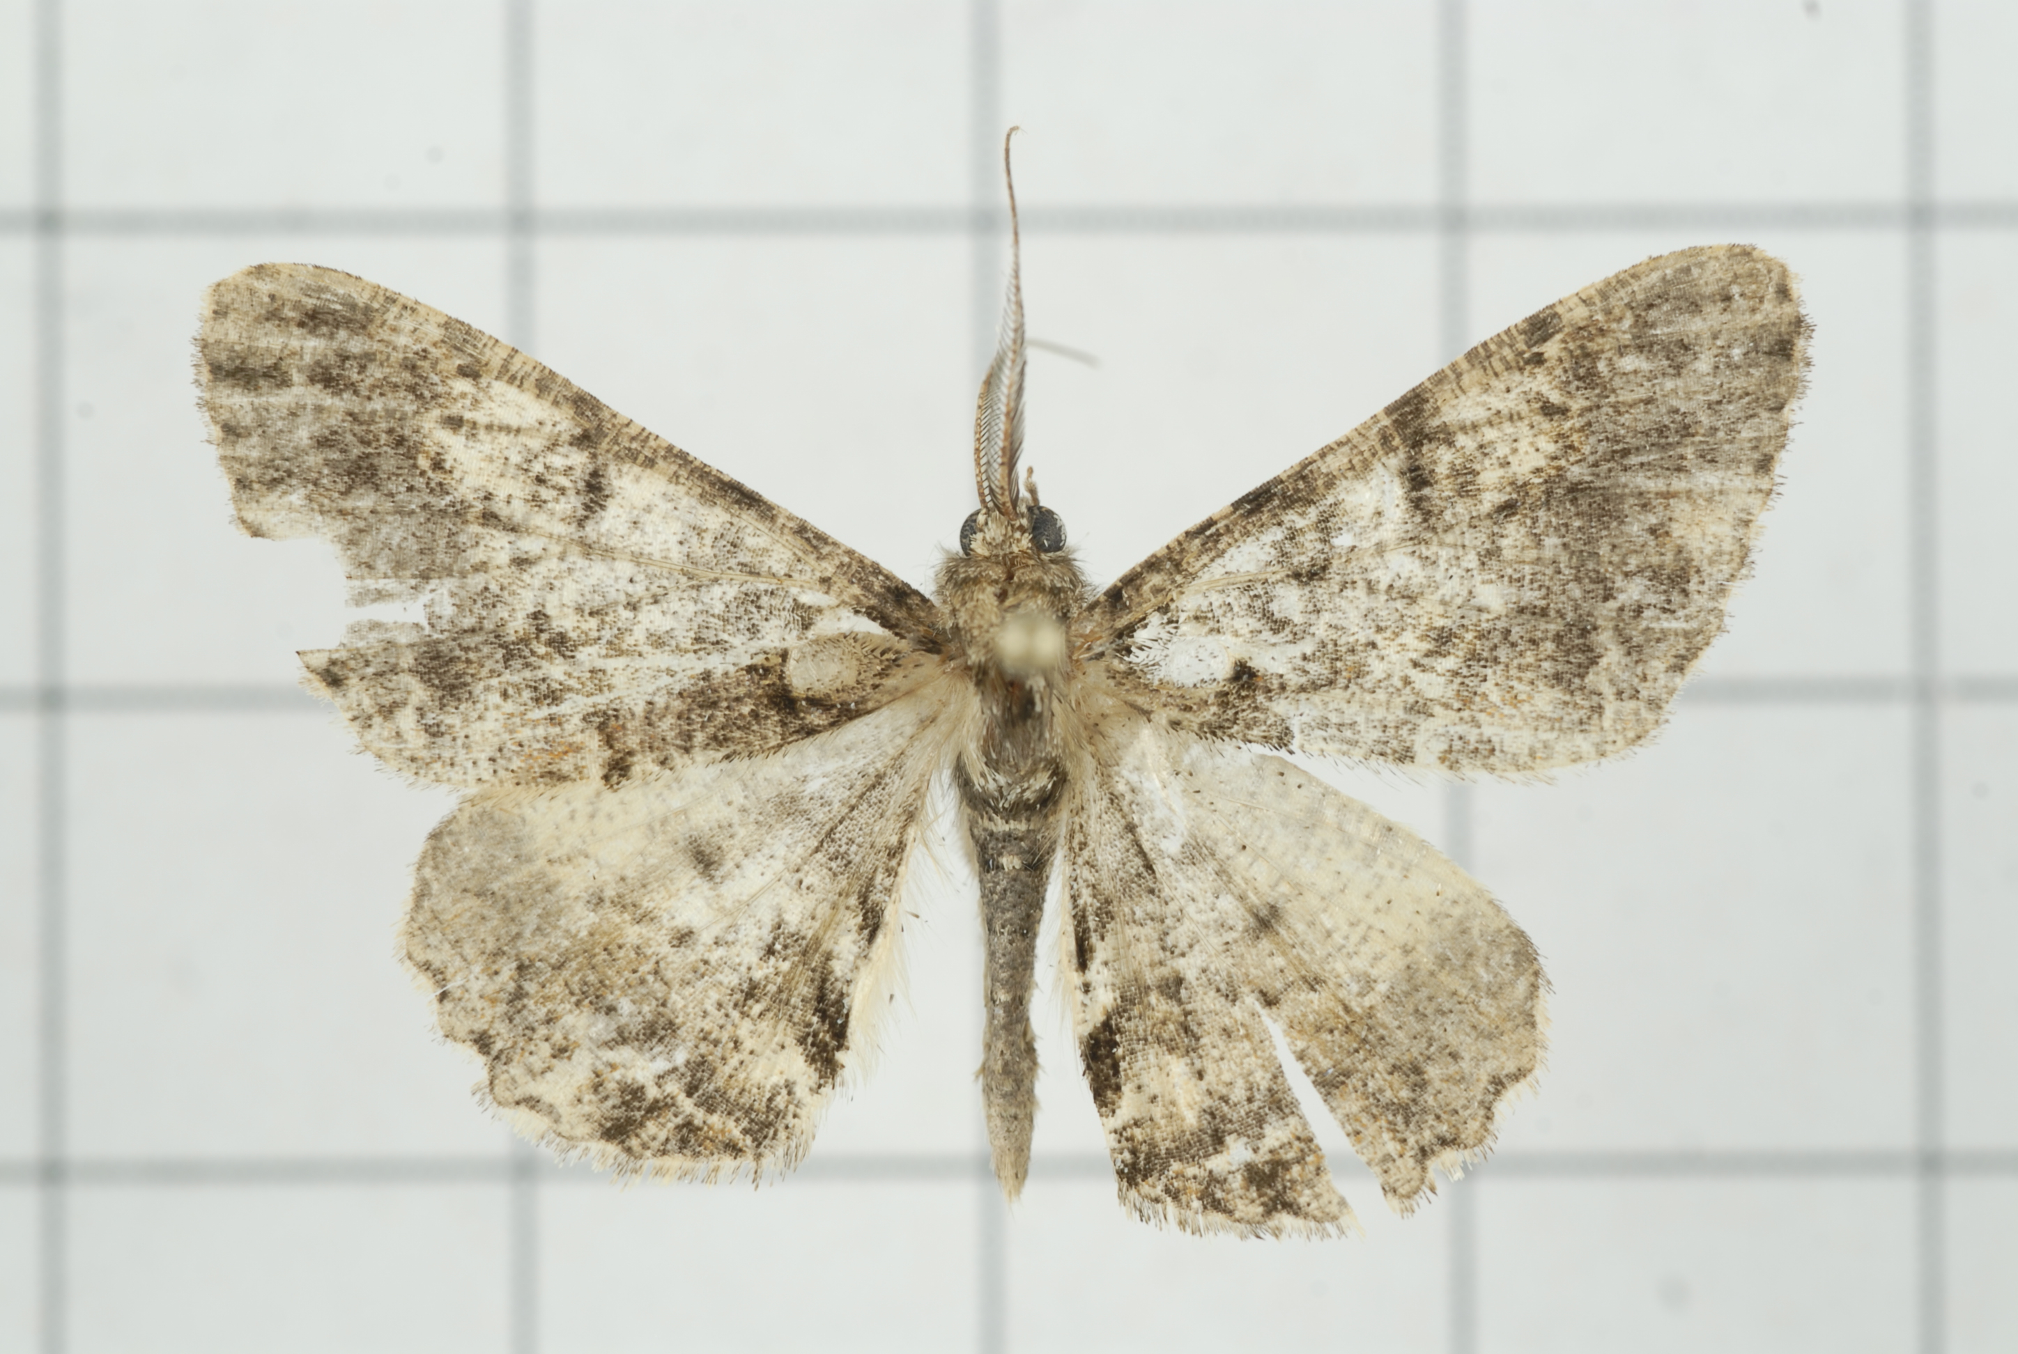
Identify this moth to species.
Alcis taiwanovariegata
